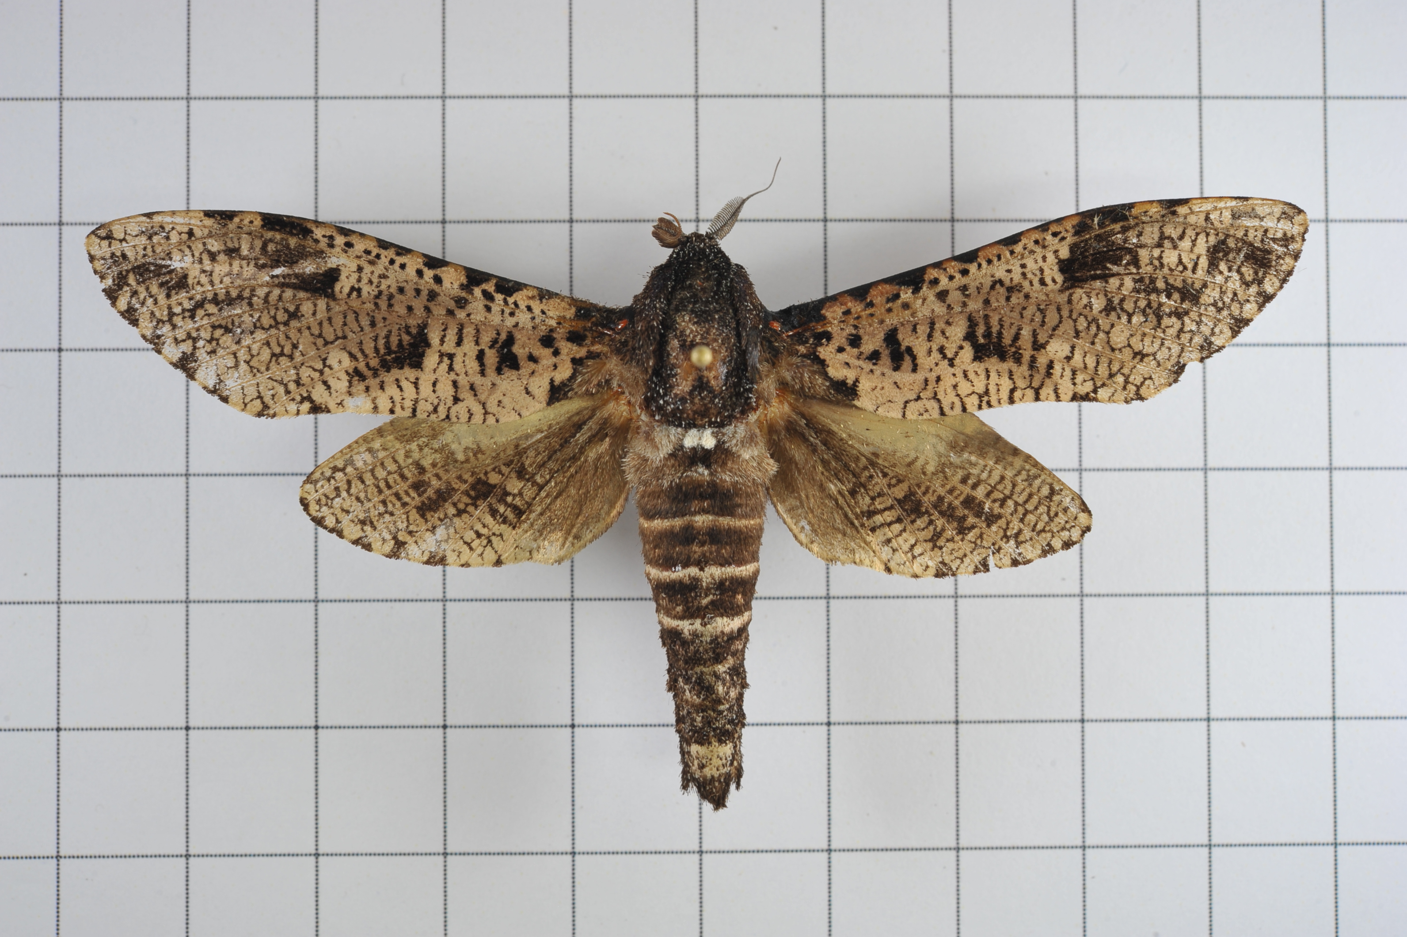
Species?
Xyleutes strix
